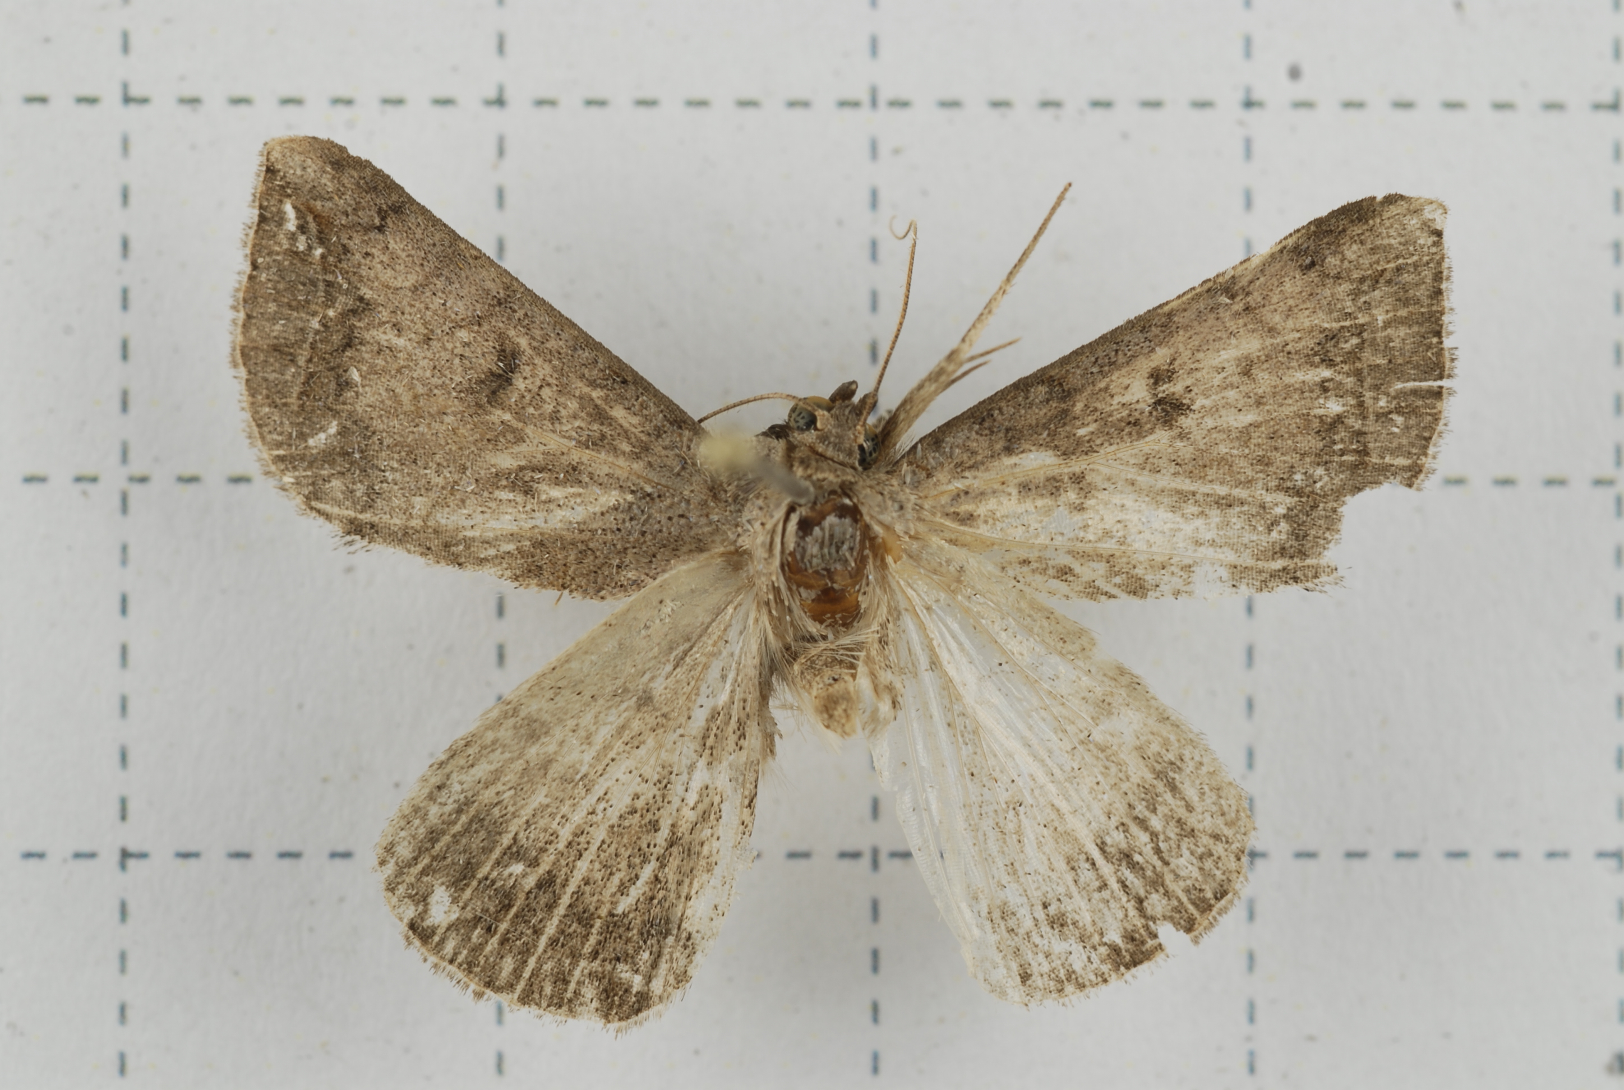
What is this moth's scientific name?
Blasticorhinus rivulosa
